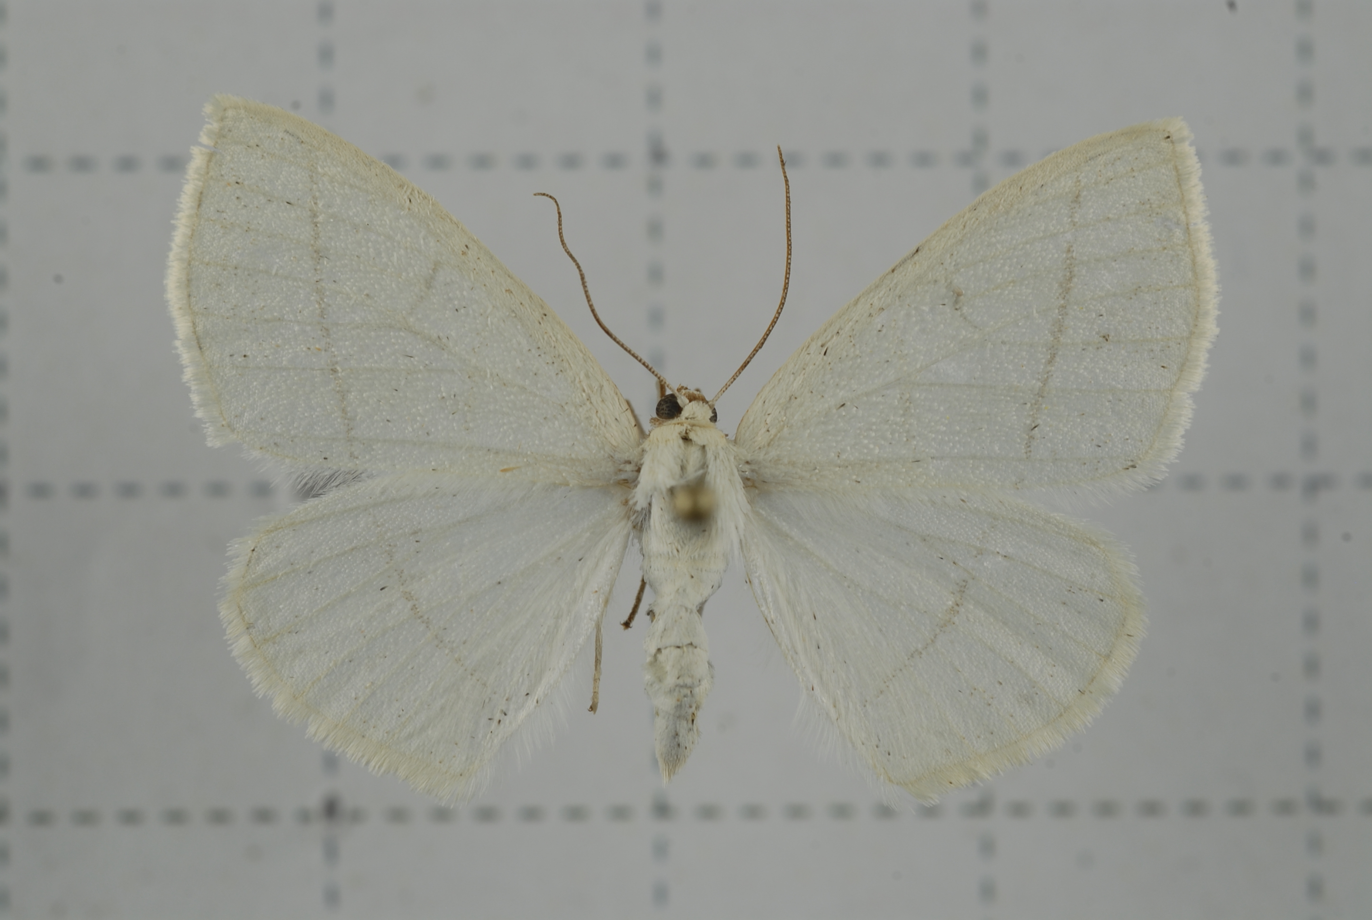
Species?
Parabapta clarissa
